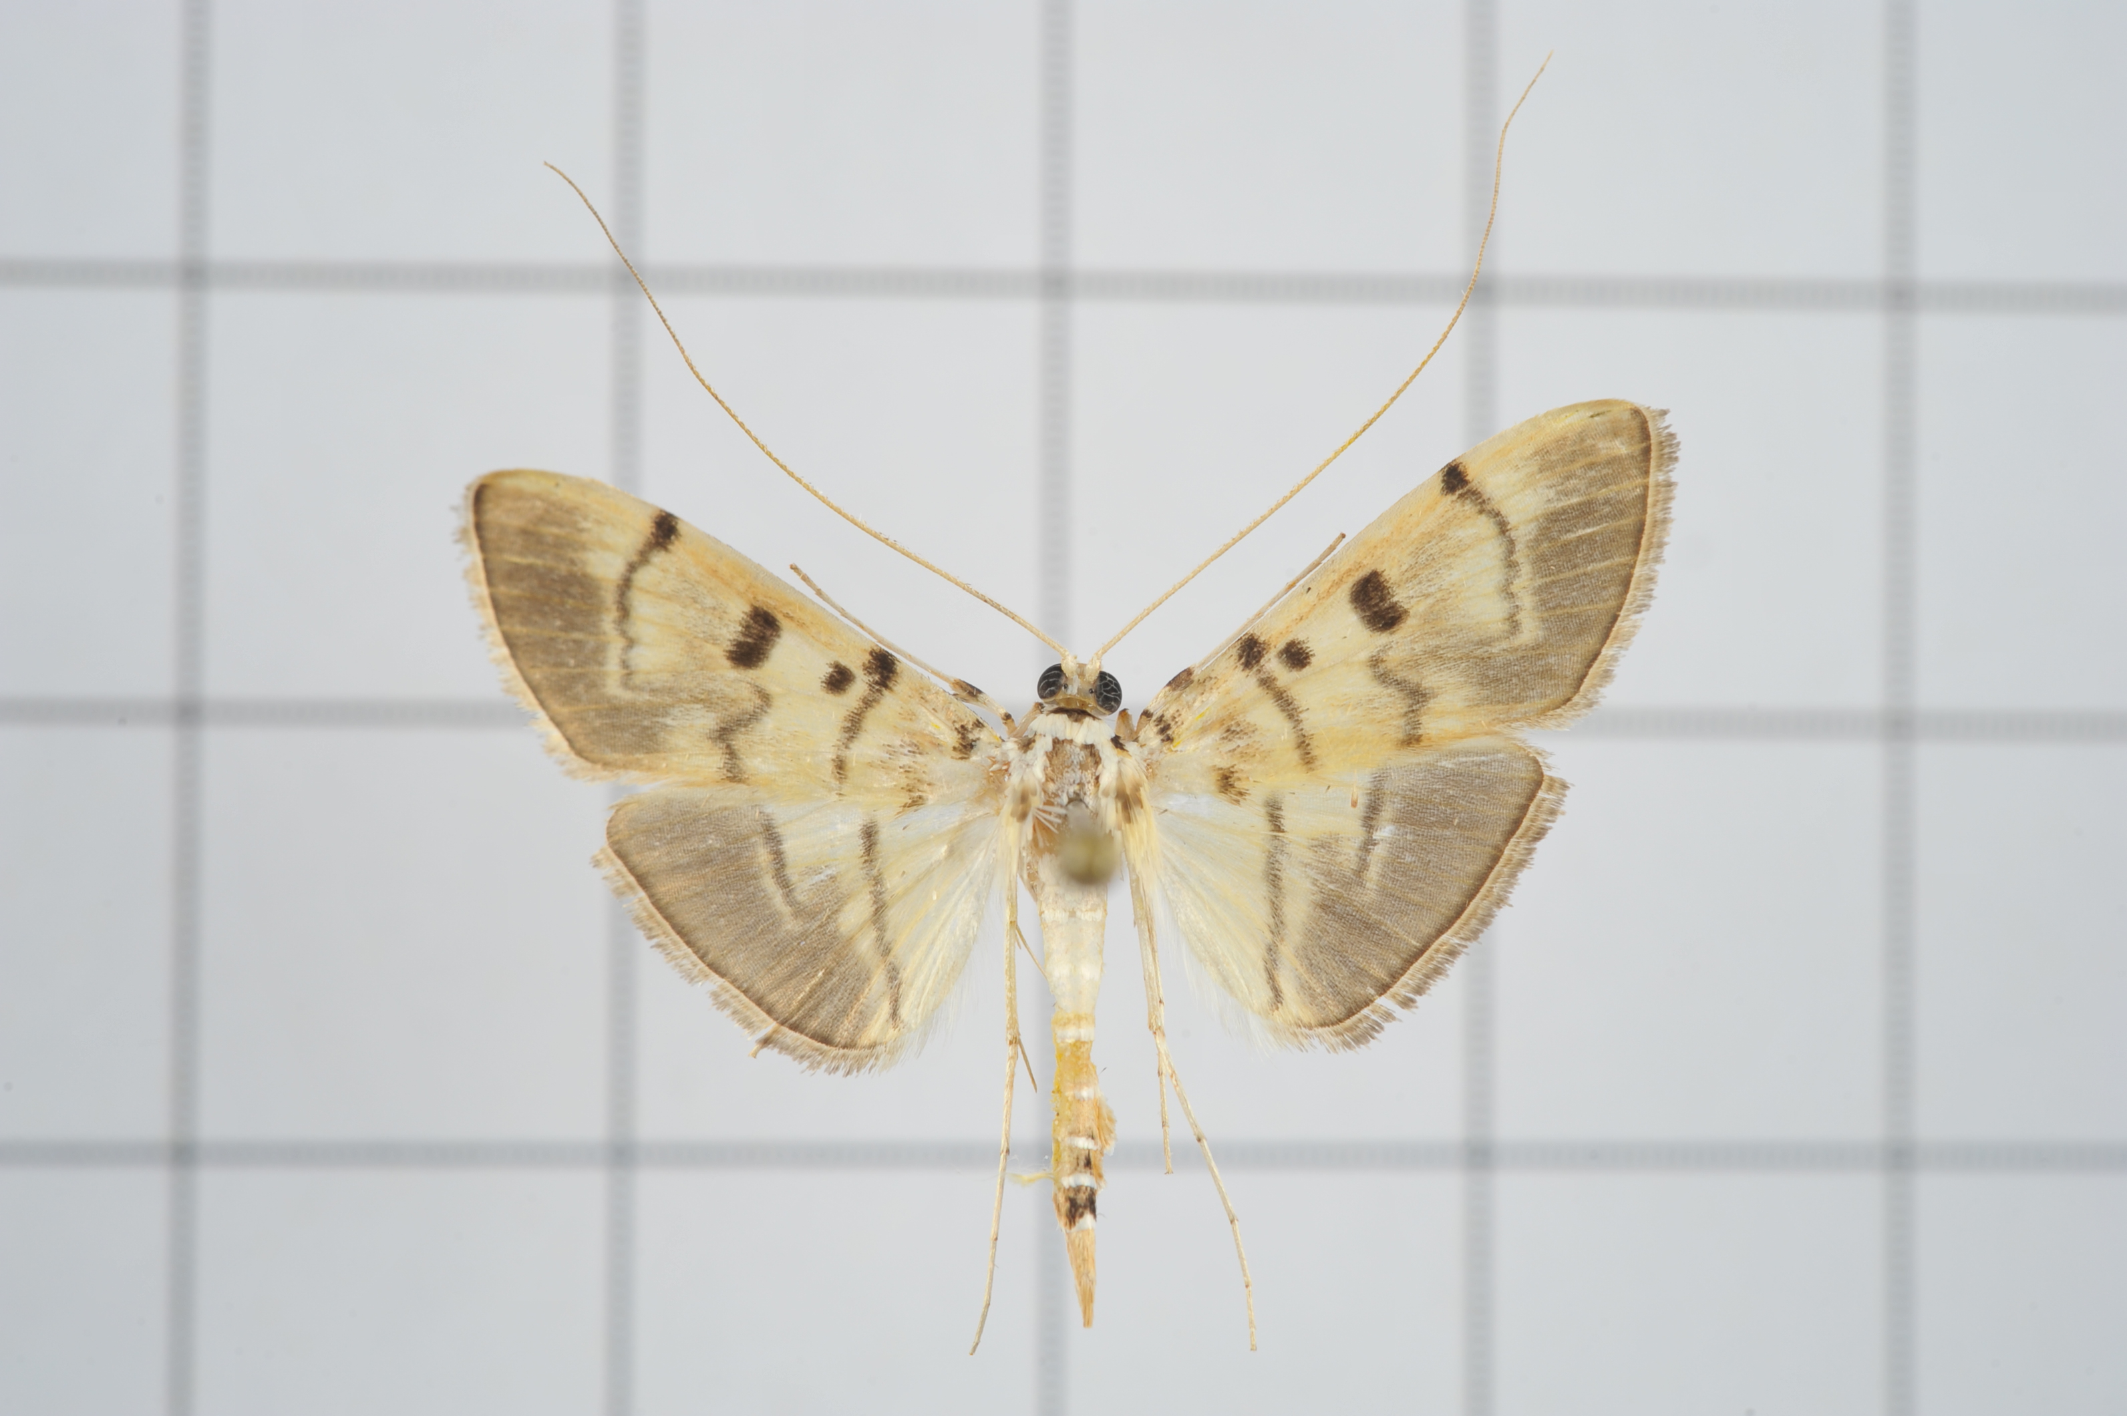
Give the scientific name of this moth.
Dichocrocis definita
